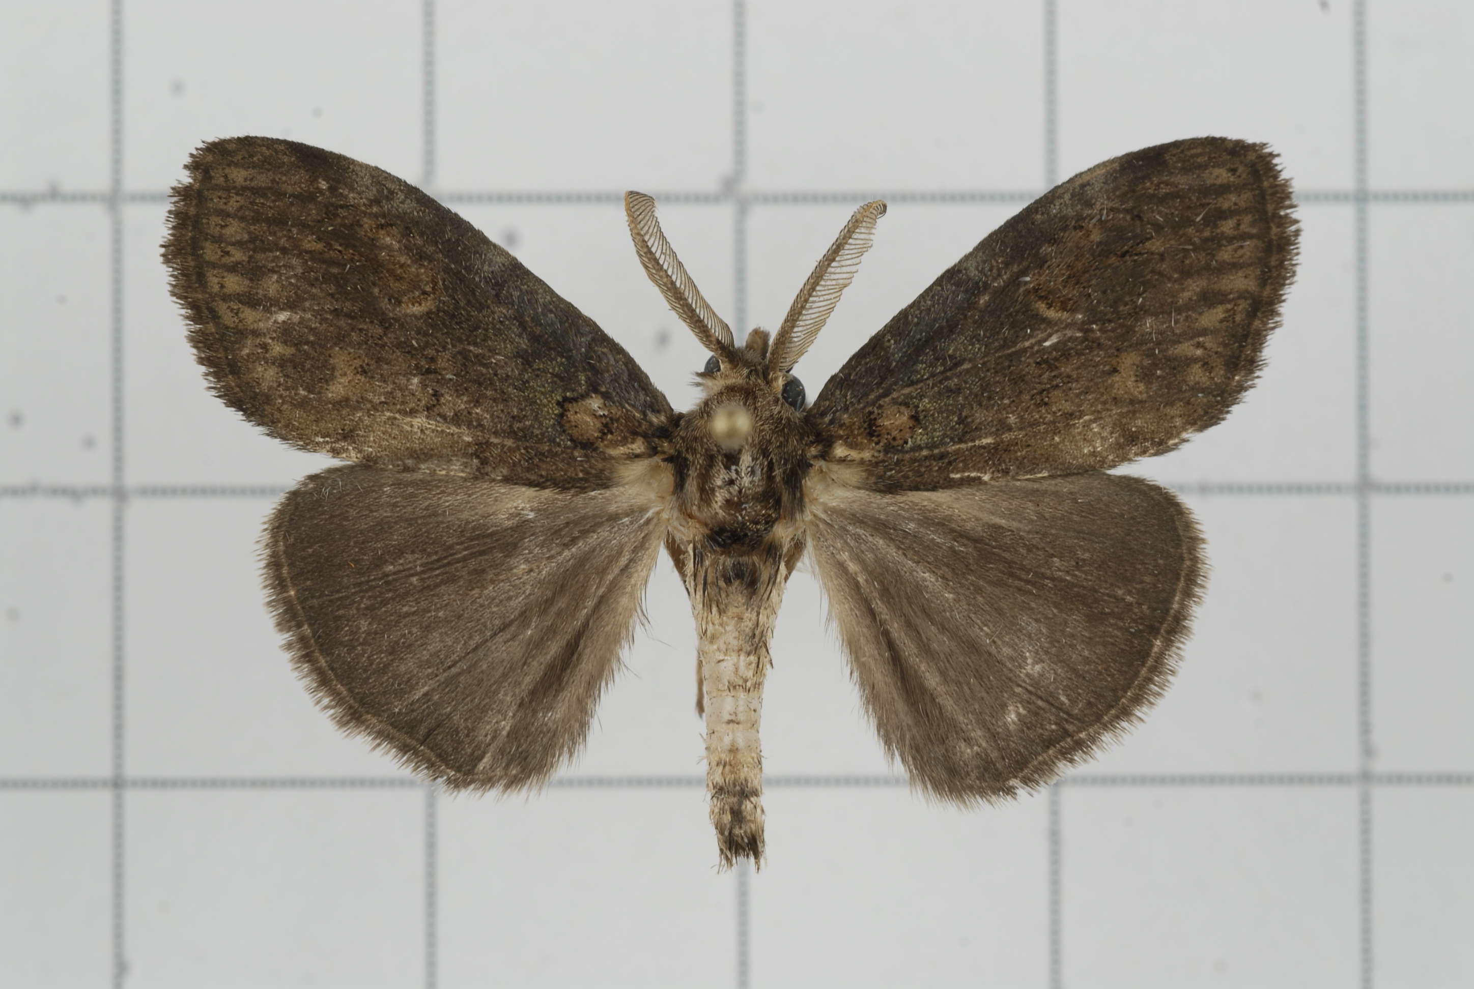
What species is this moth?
Olene dudgeoni
